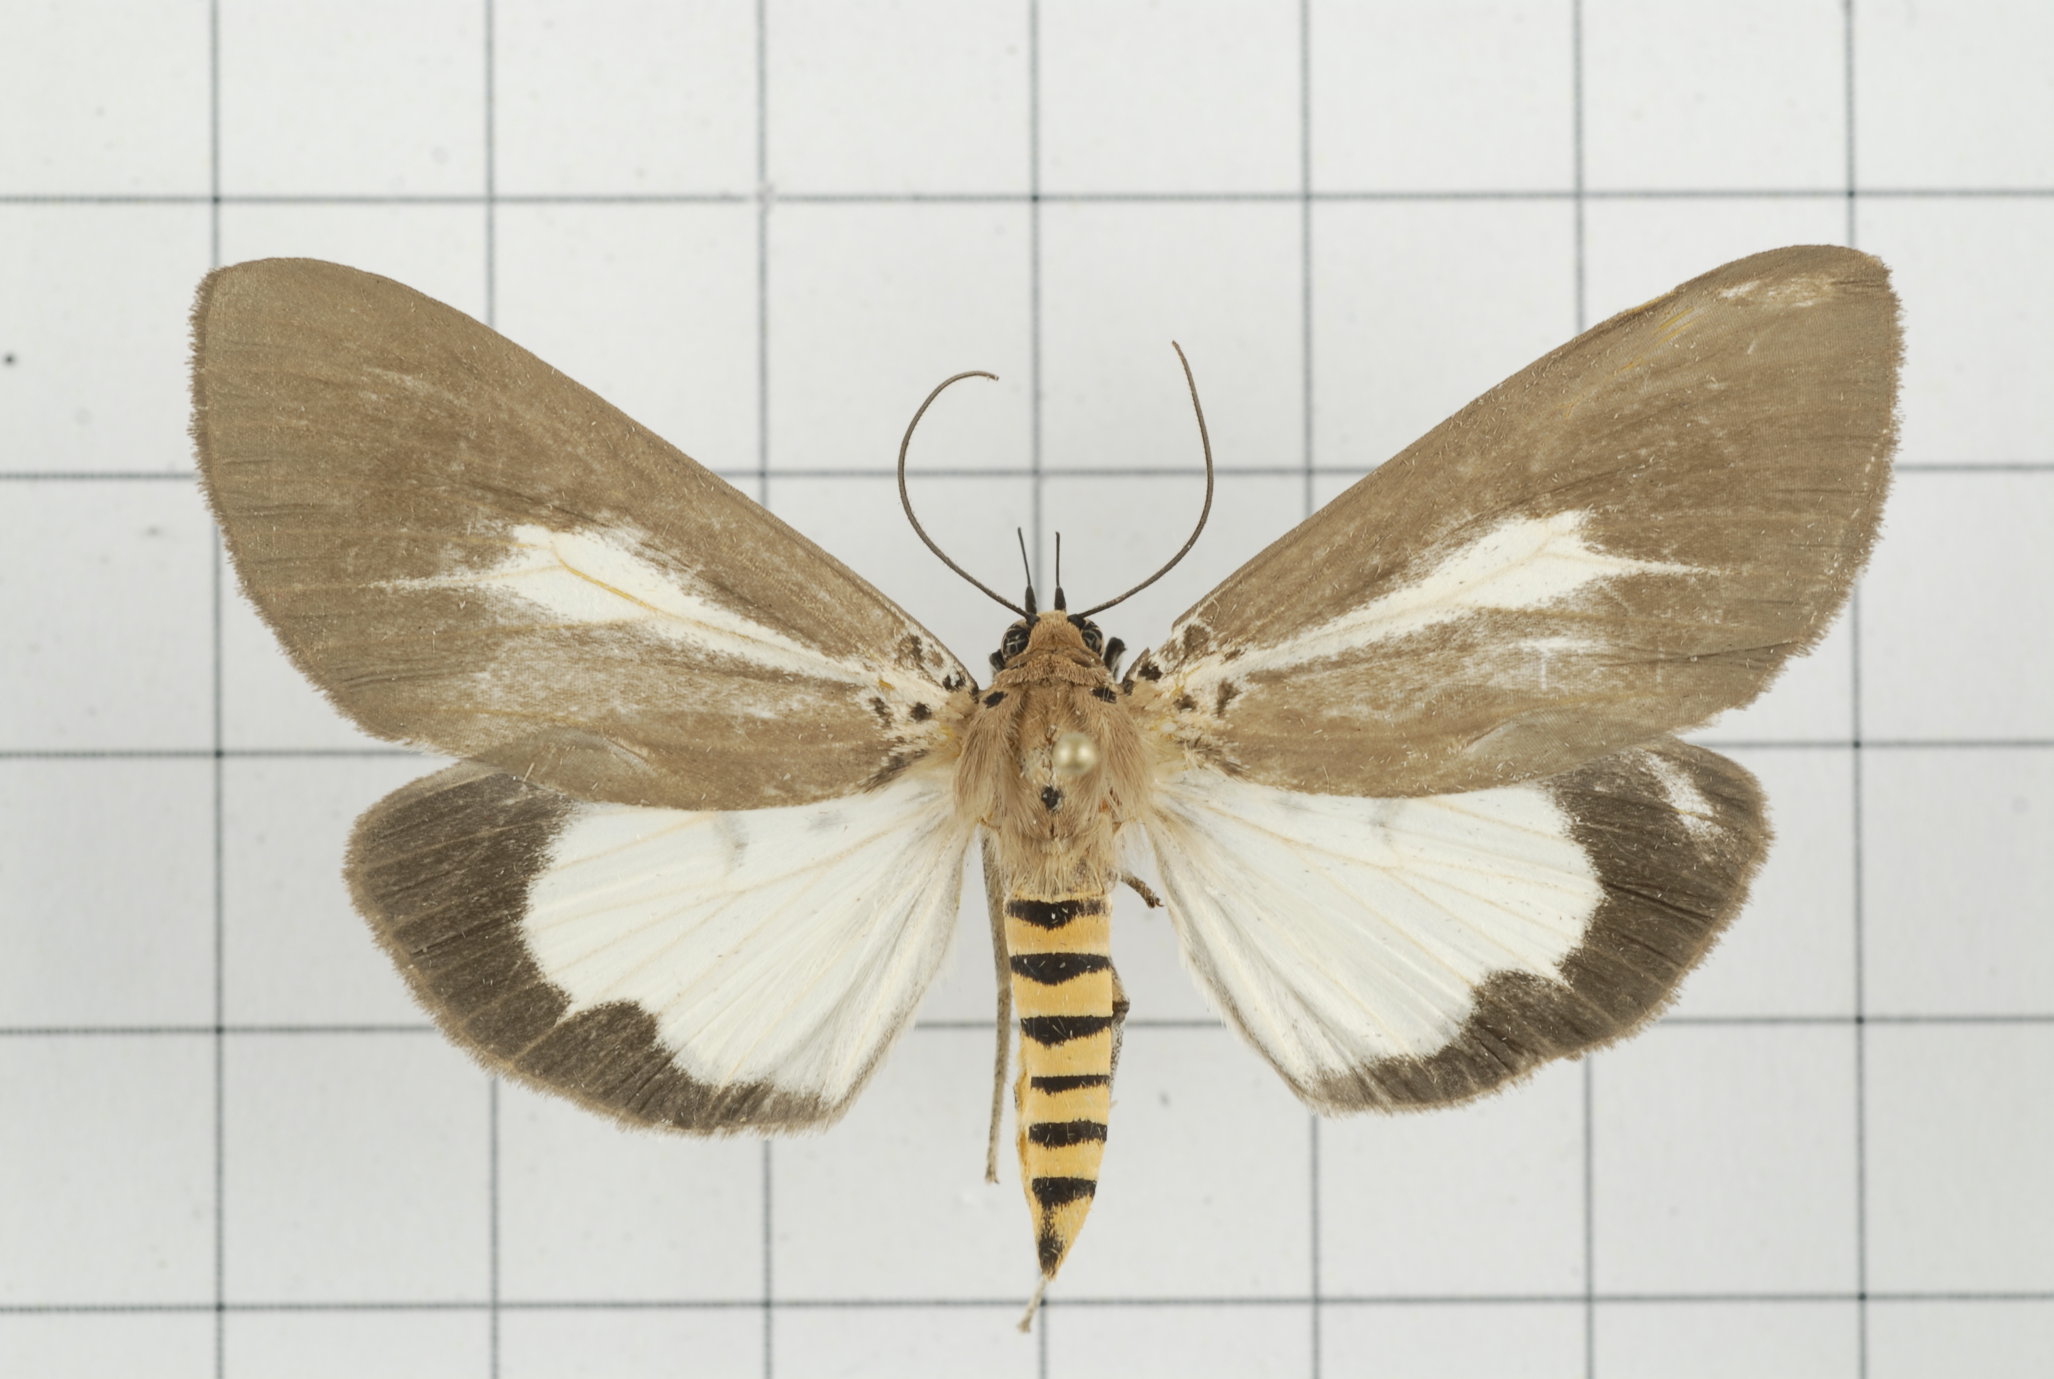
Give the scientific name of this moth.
Asota heliconia zebrina
